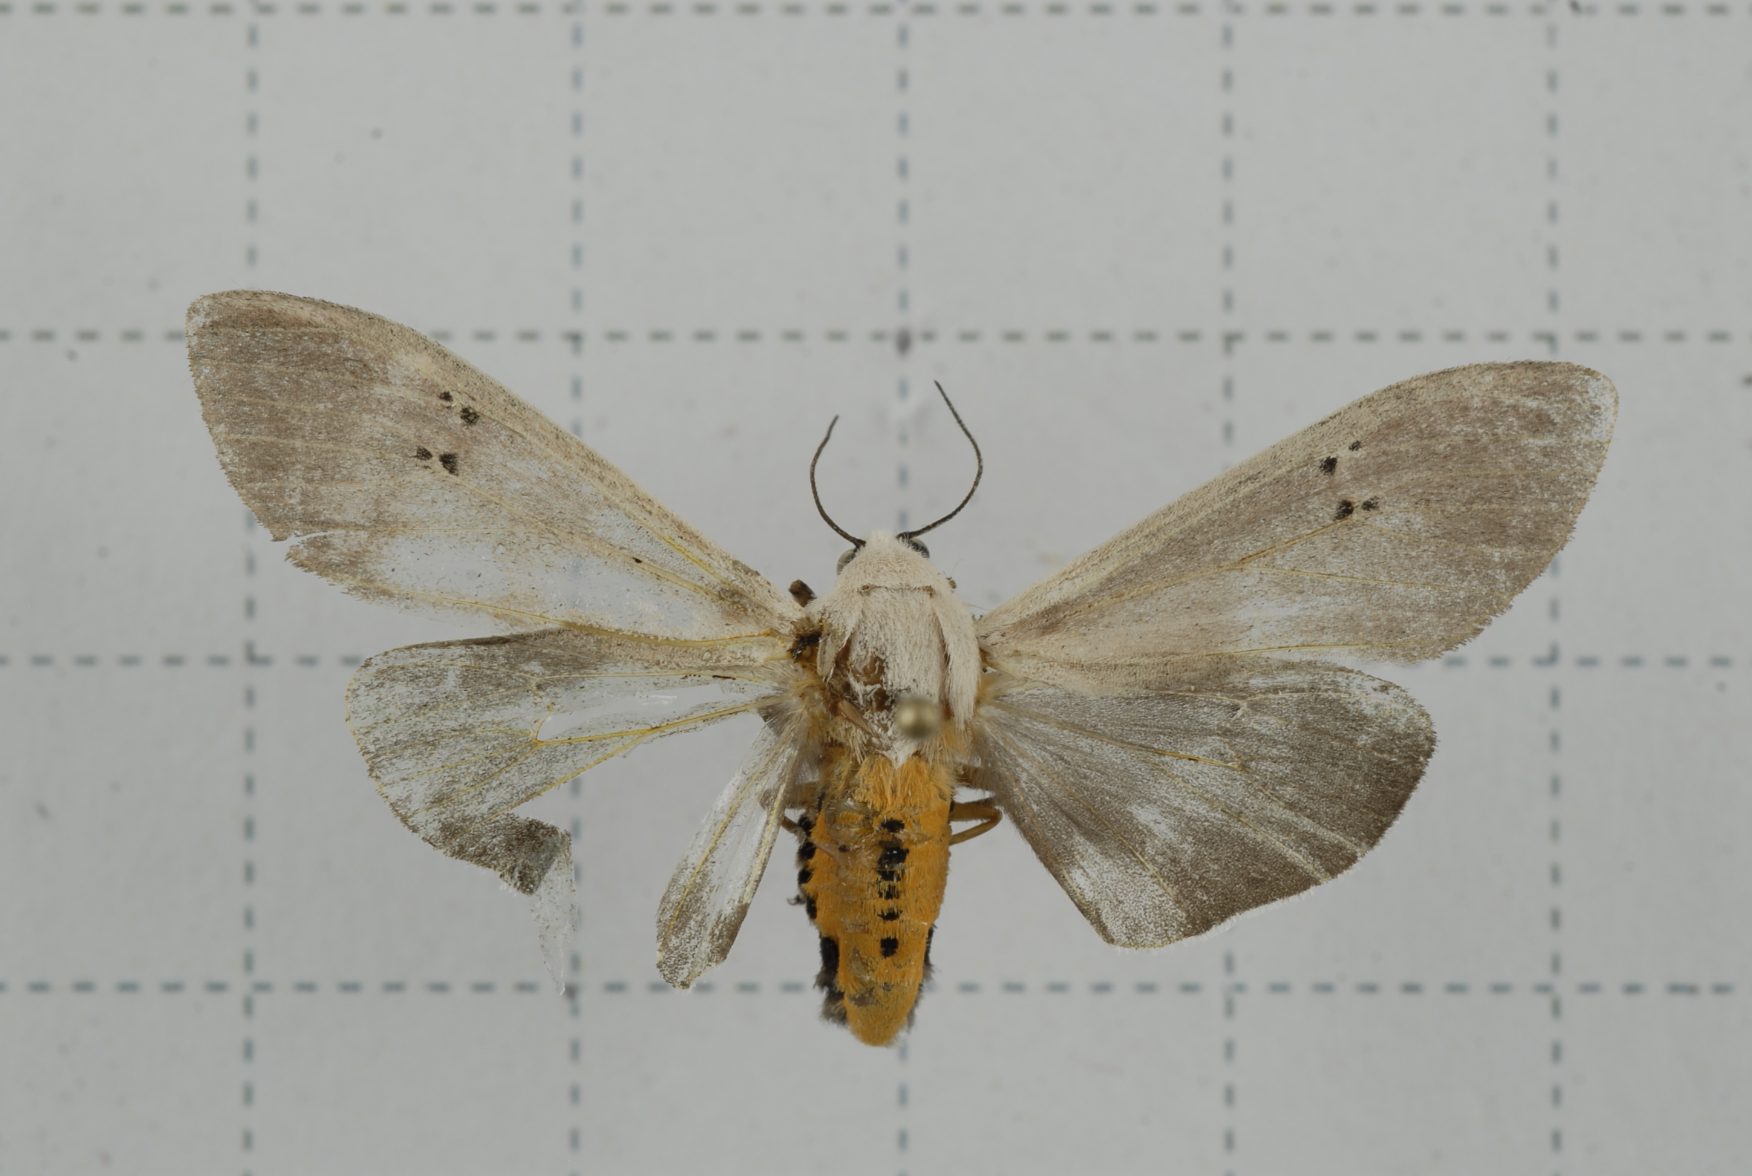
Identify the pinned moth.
Creatonotos transiens koni
